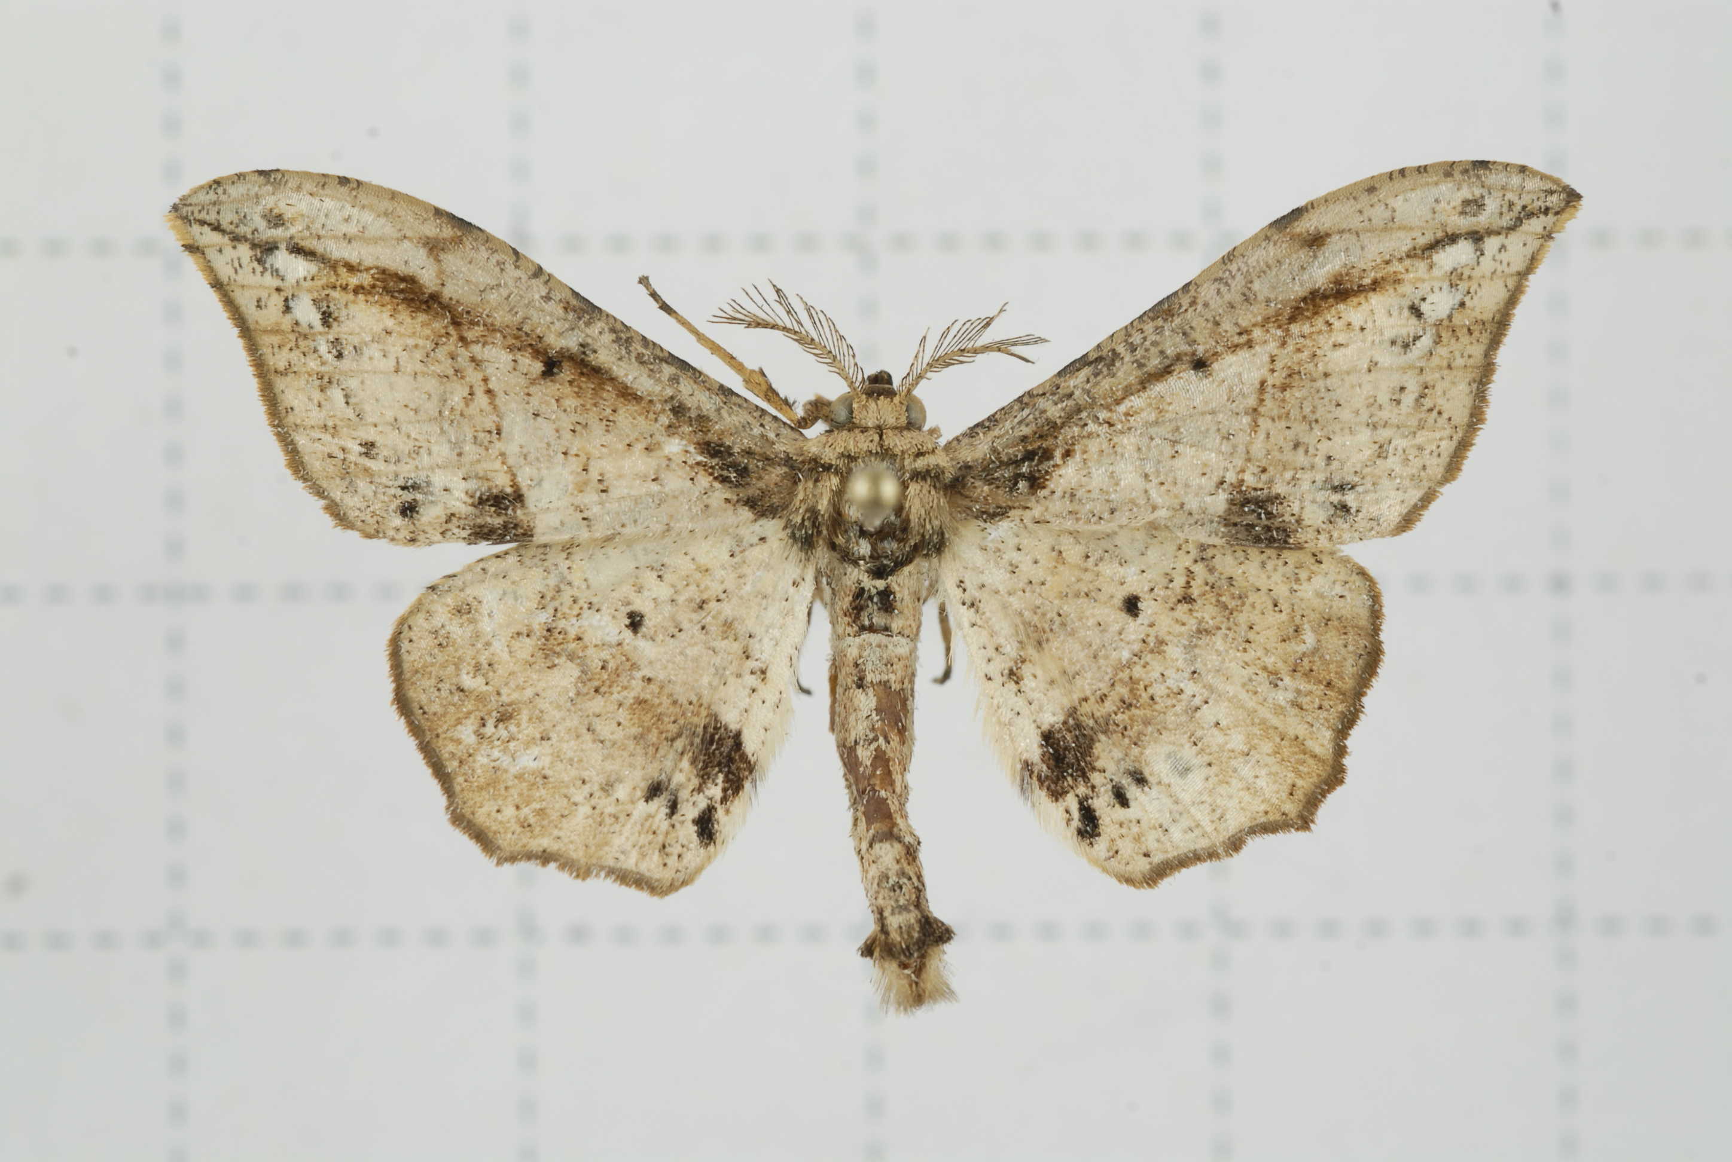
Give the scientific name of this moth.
Hyposidra infixaria
